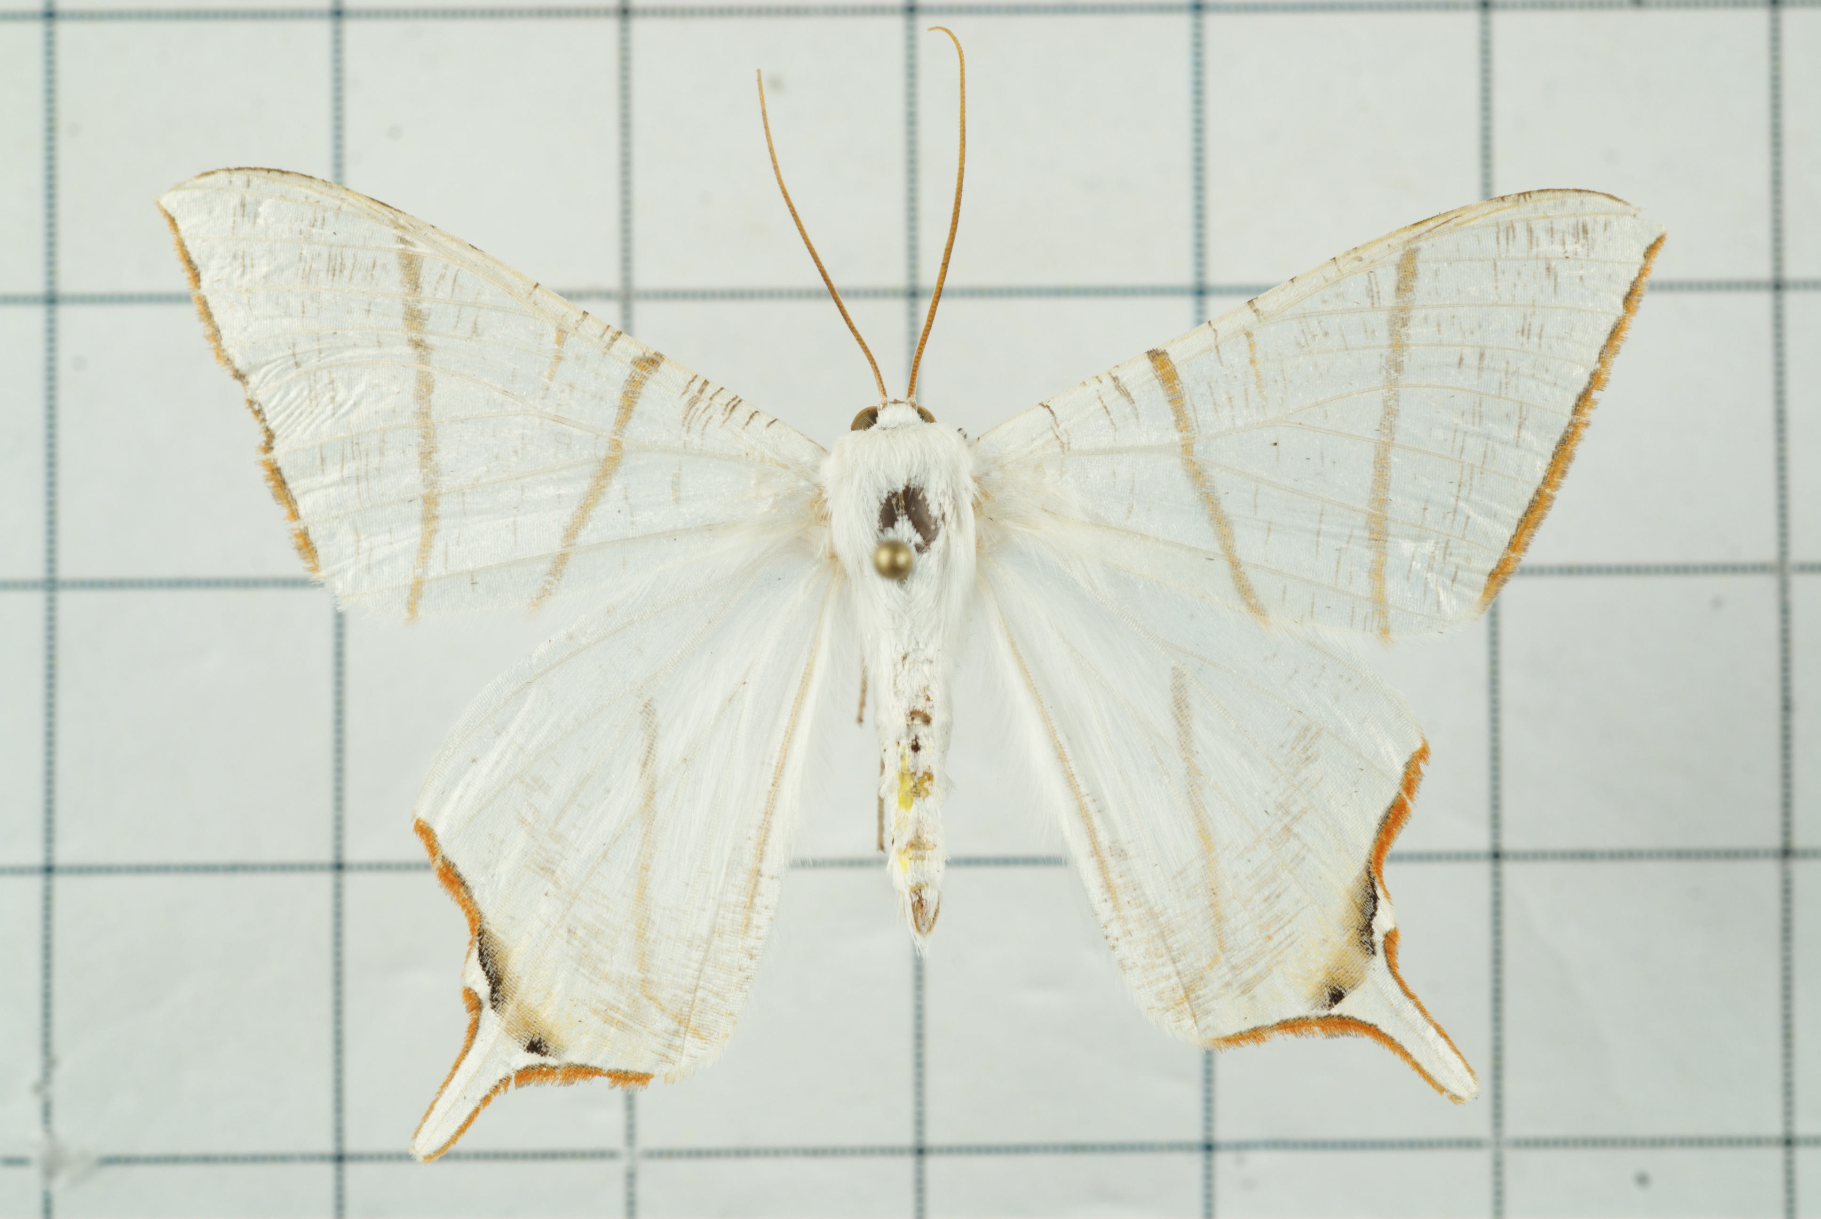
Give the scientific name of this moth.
Ourapteryx clara formosana
